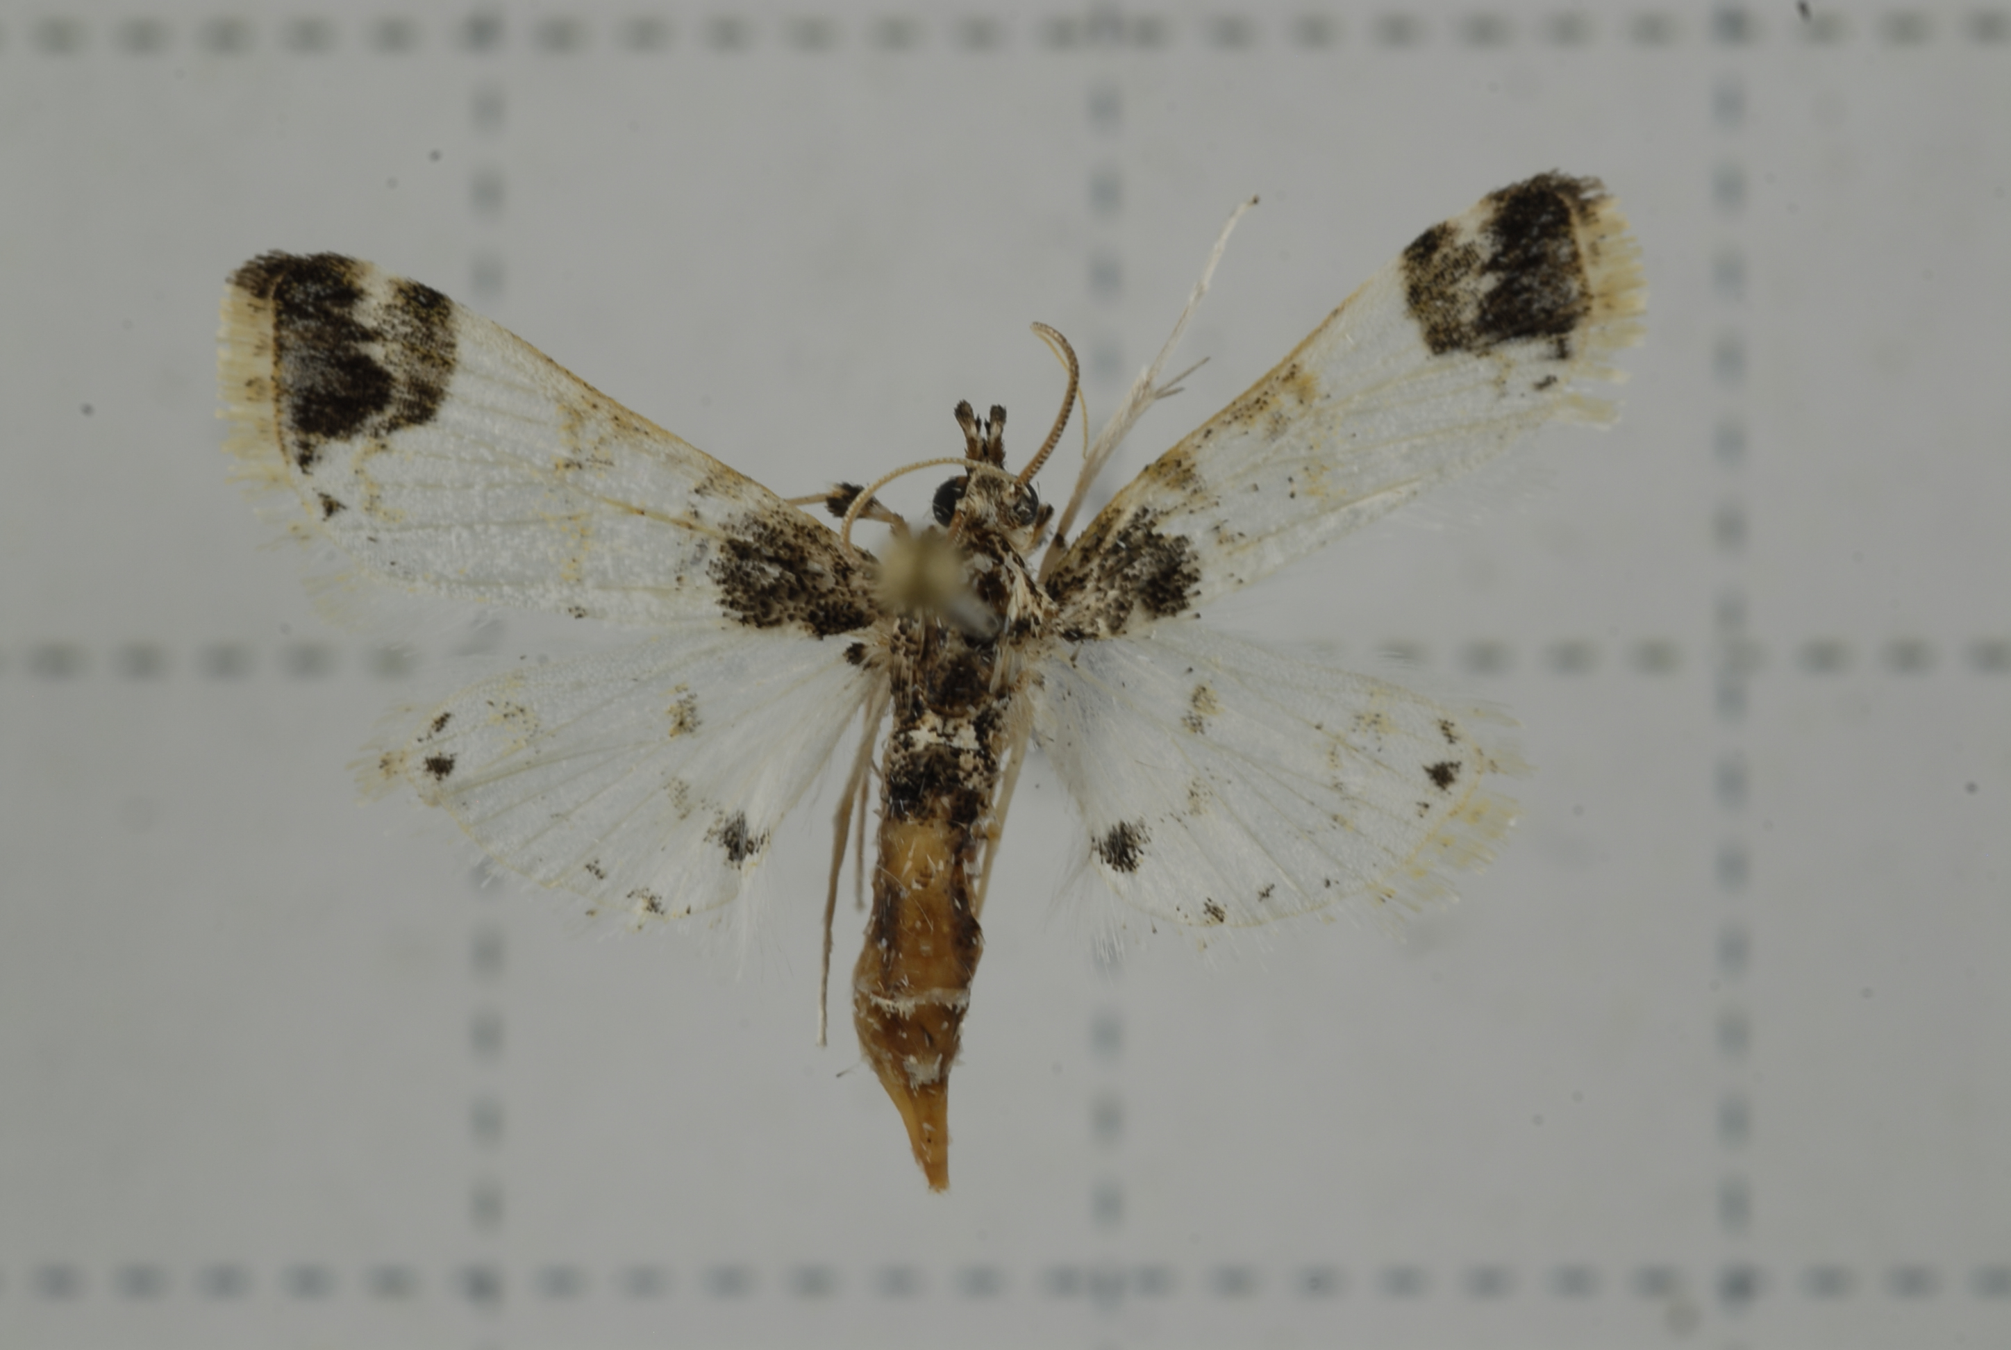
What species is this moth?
Analyta apicalis
